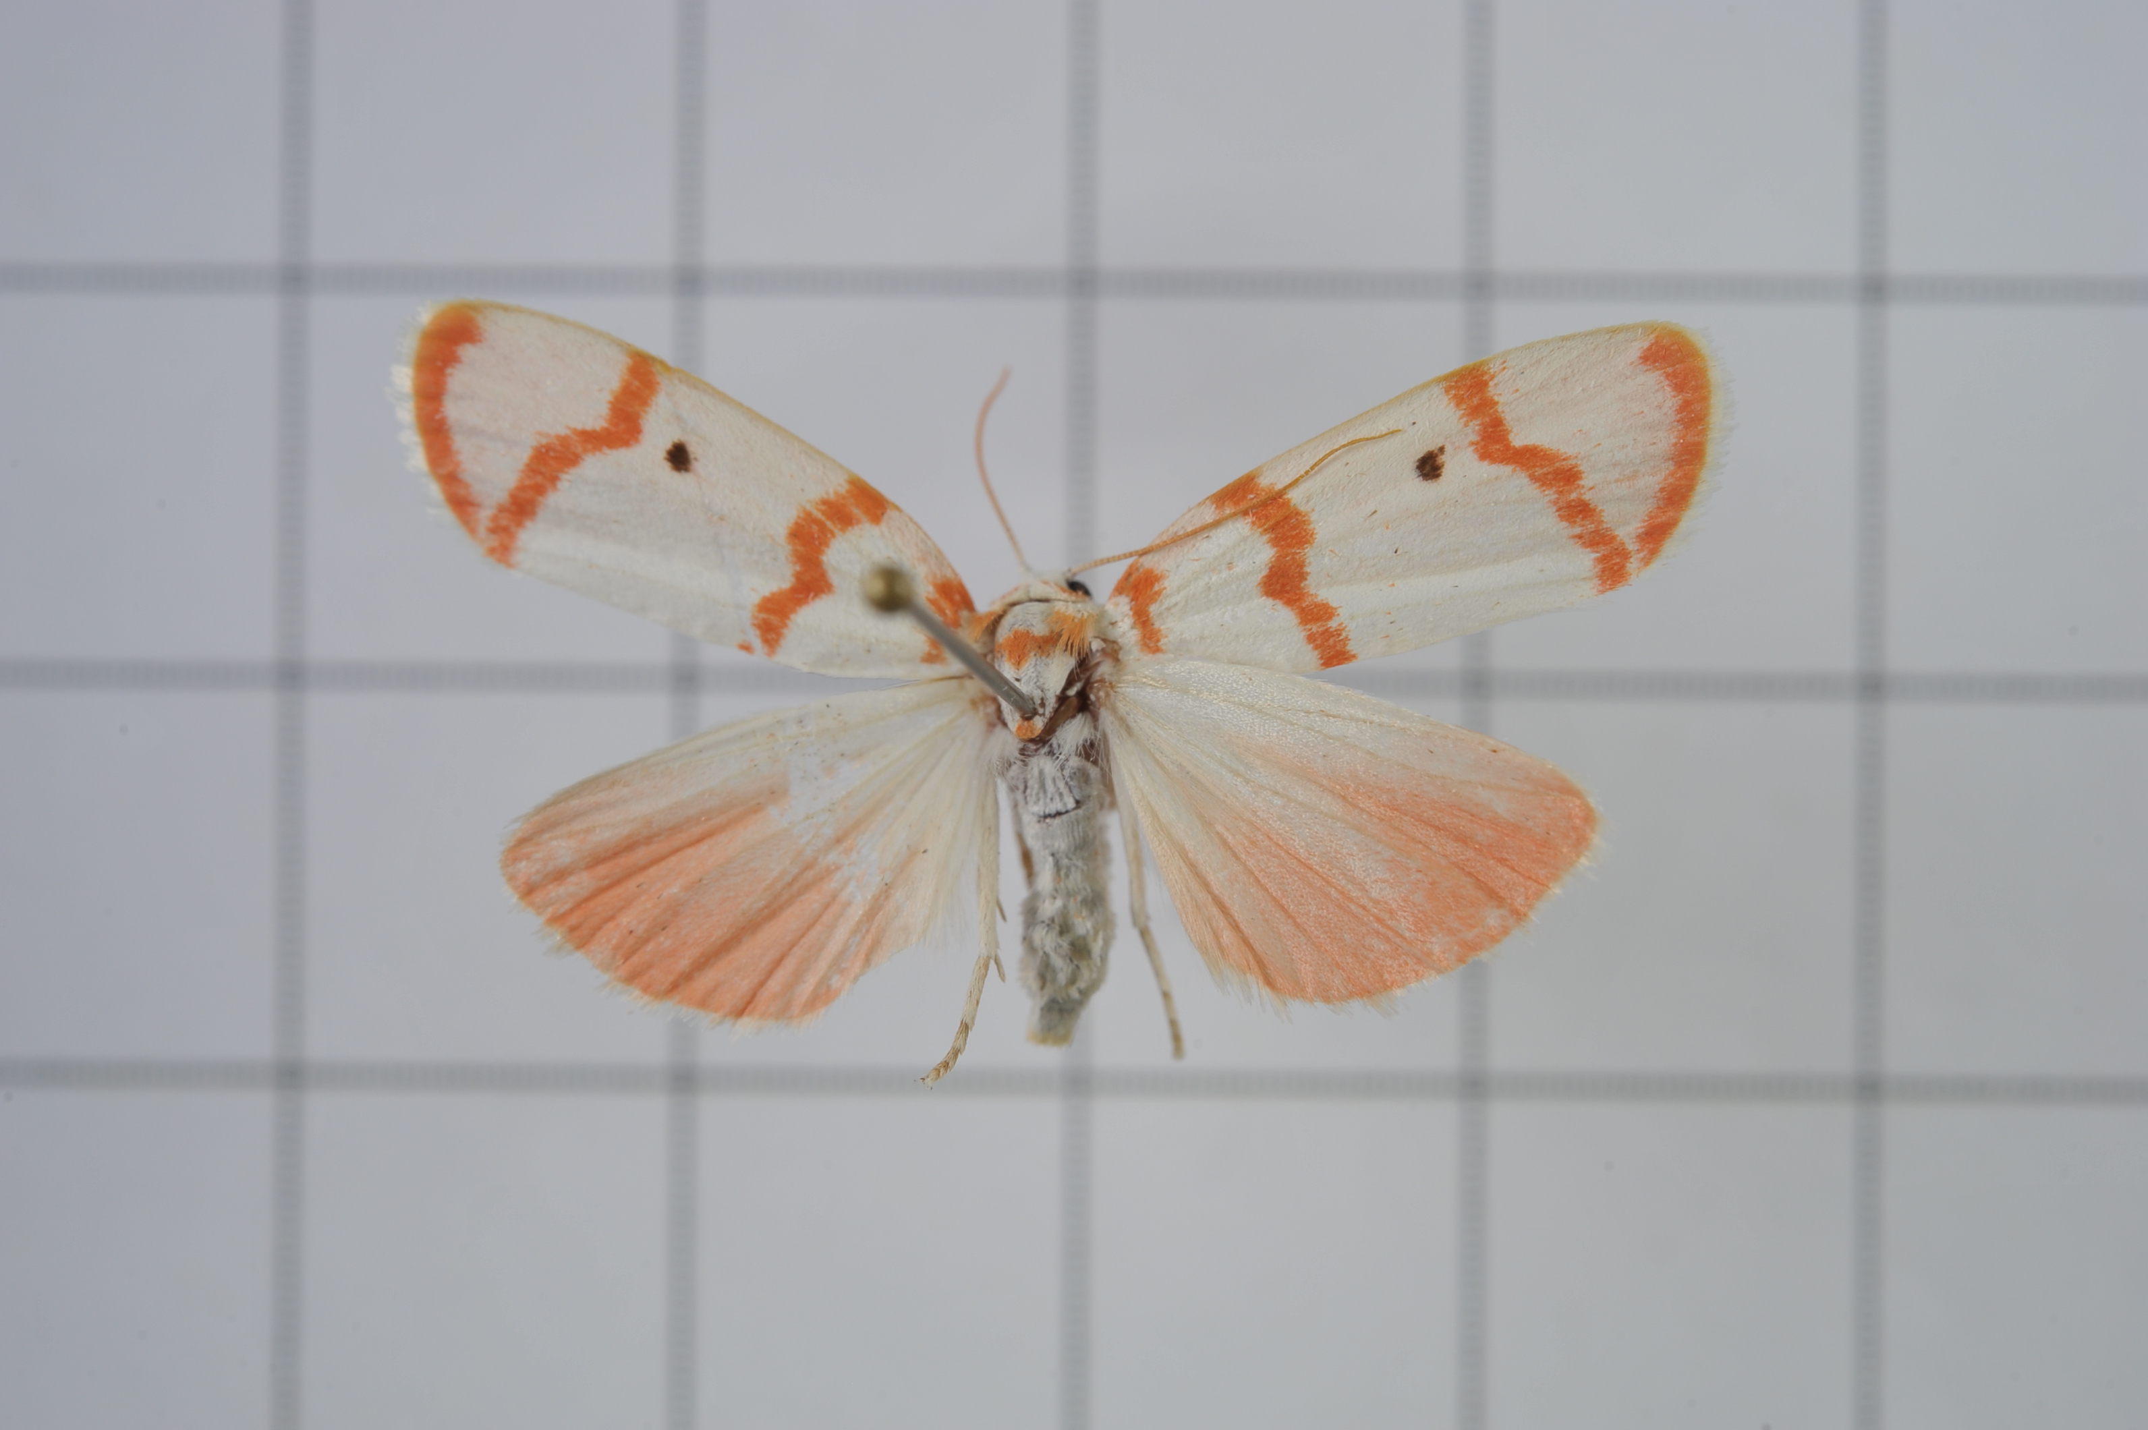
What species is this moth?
Cyana hamata hamata
